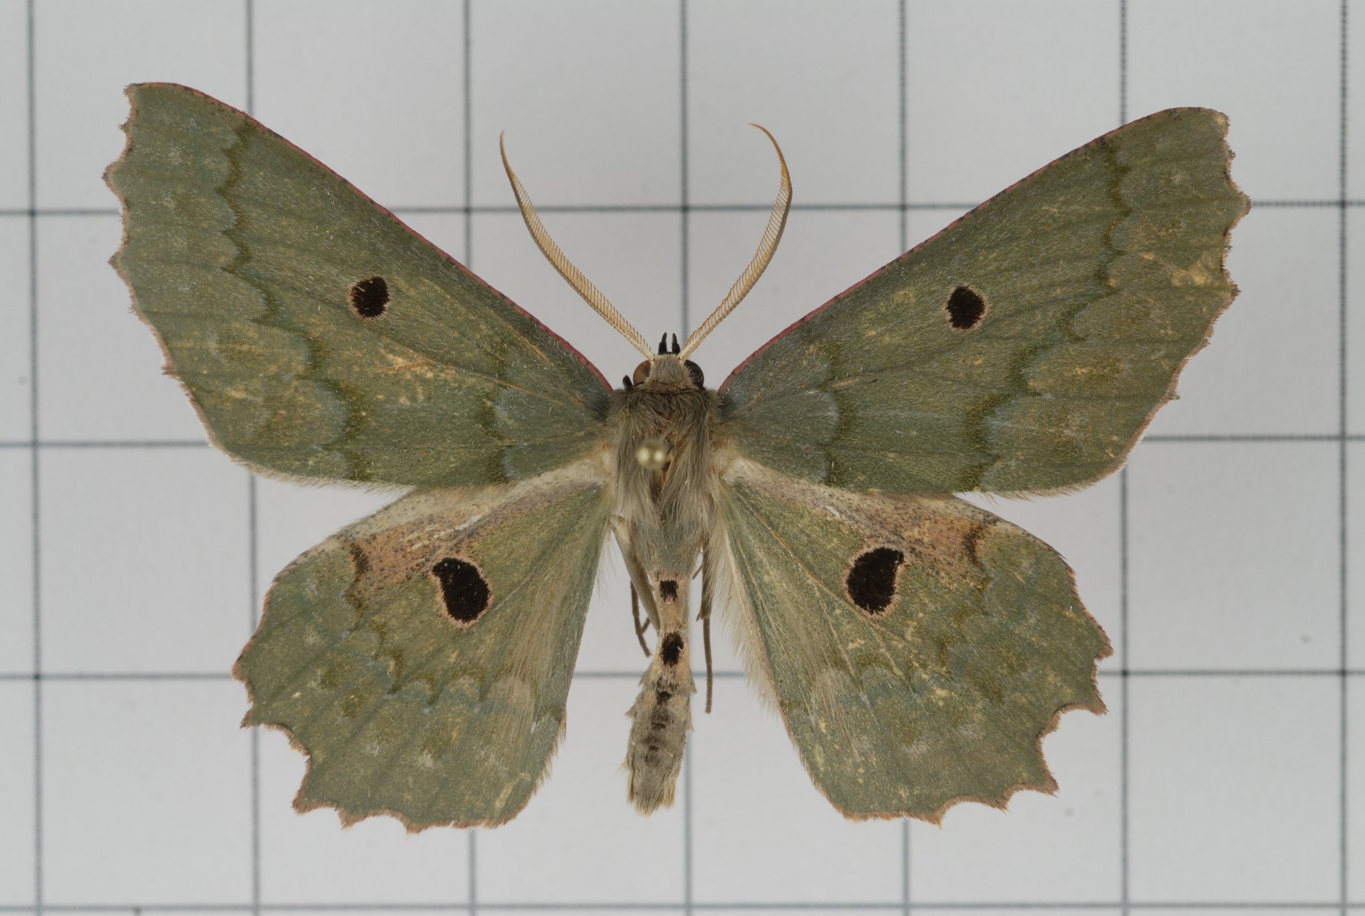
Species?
Chlorodontopera discospilata
